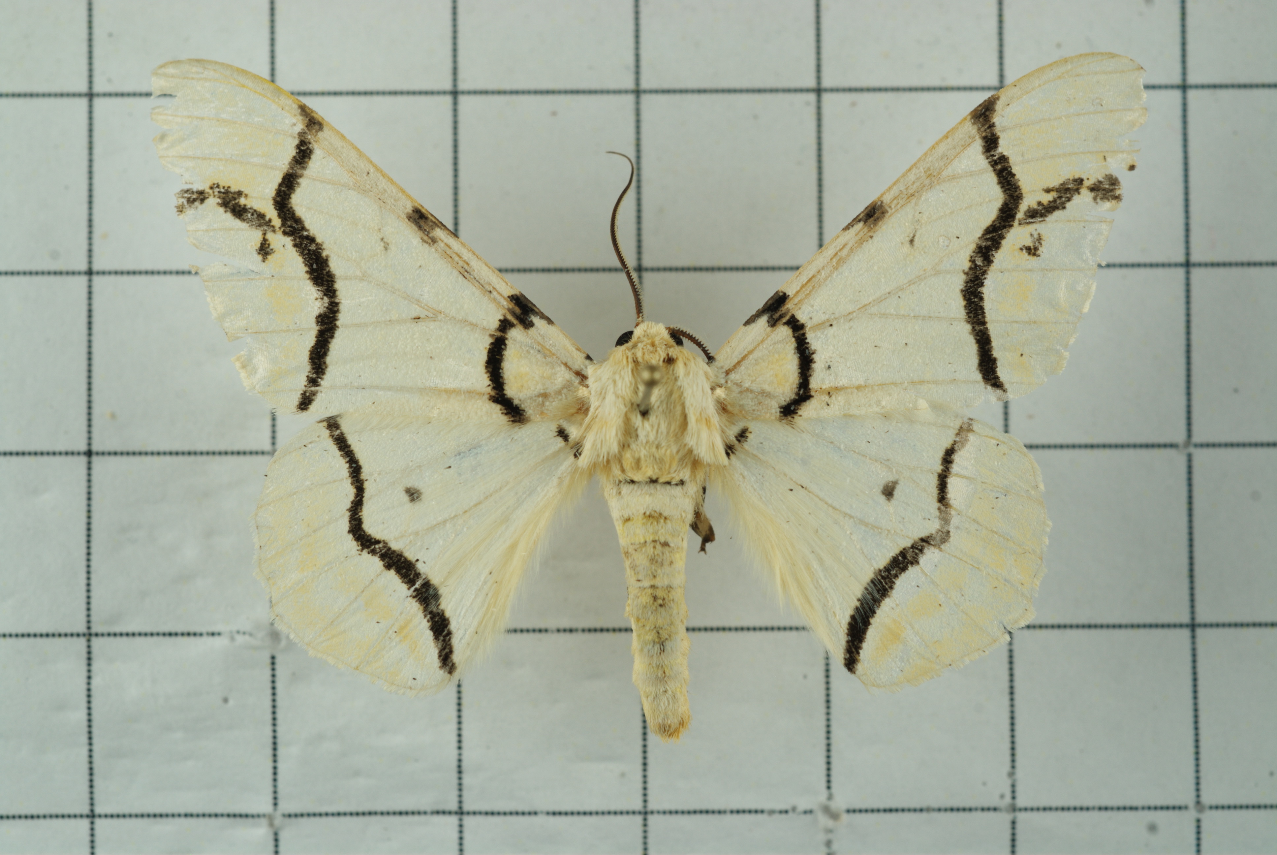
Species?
Biston perclara
